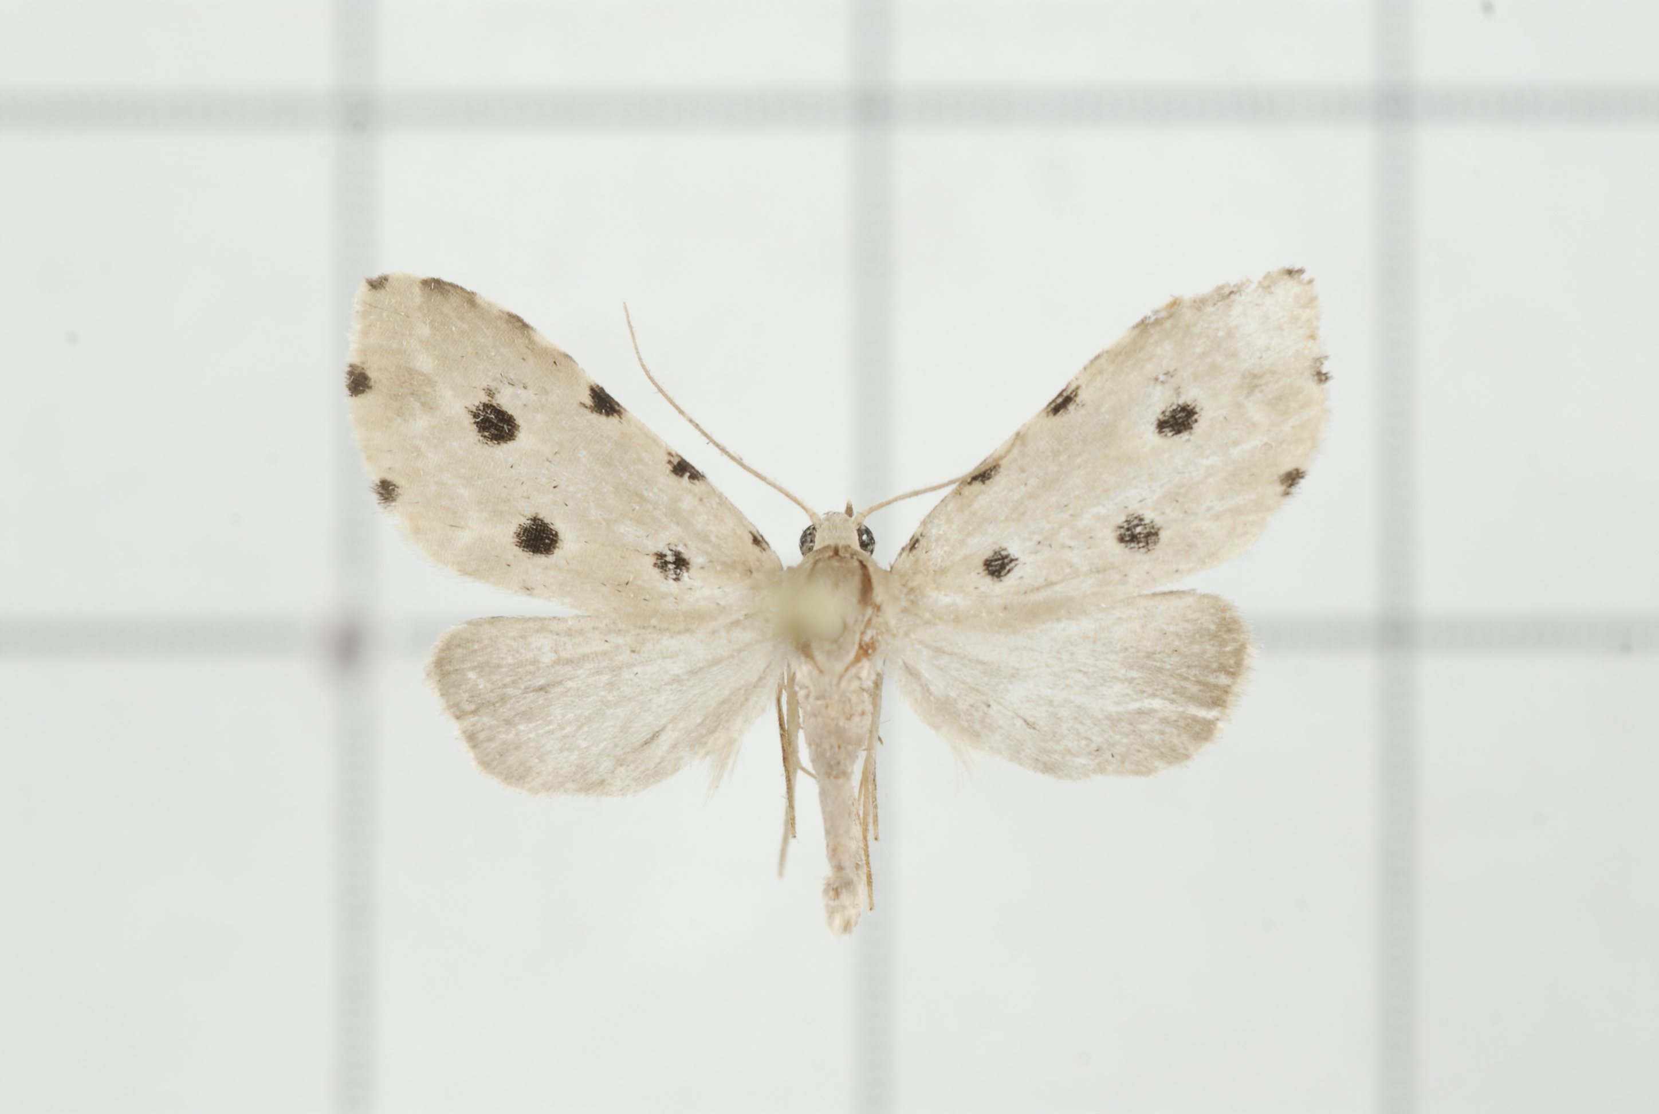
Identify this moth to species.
Metaemene atrigutta
